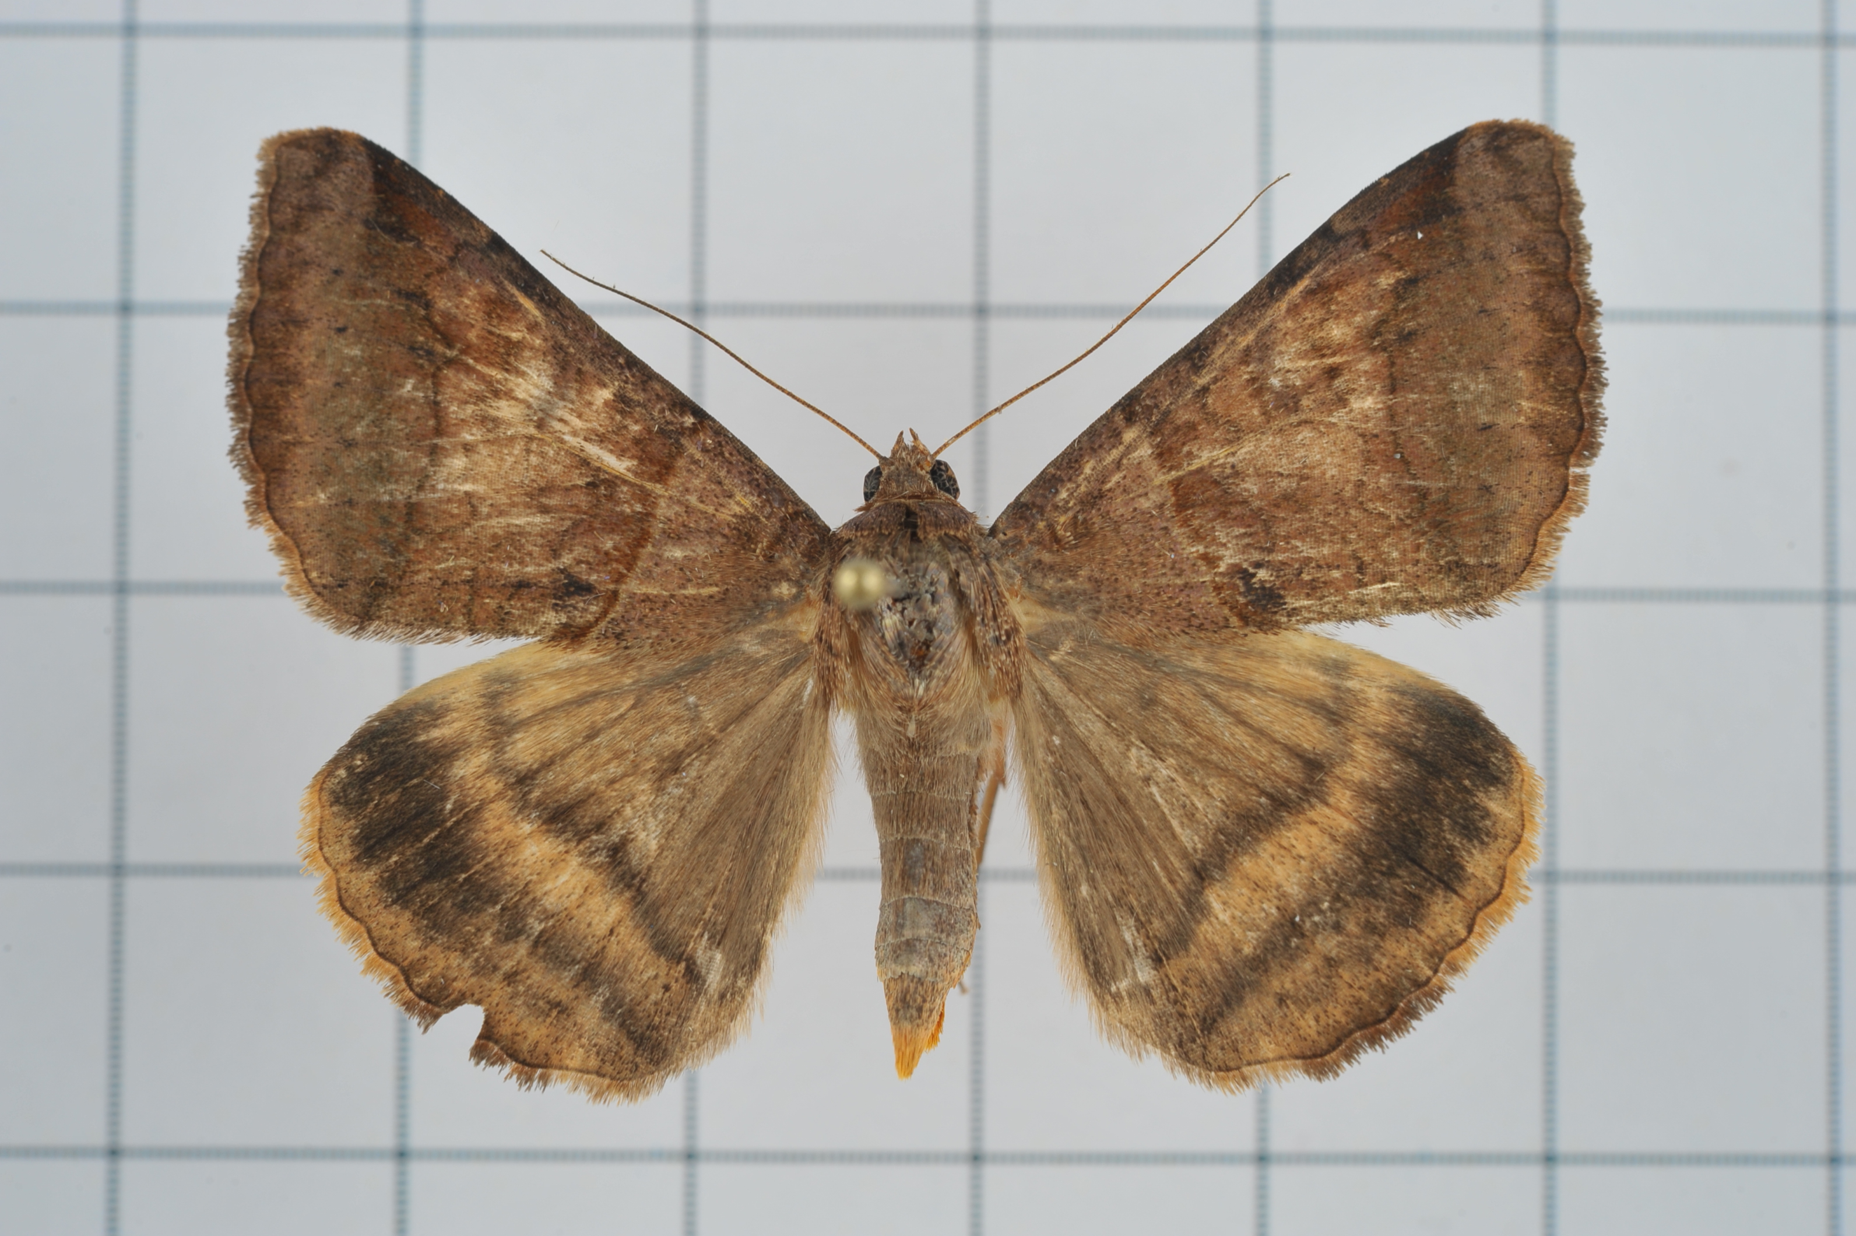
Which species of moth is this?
Mocis undata
